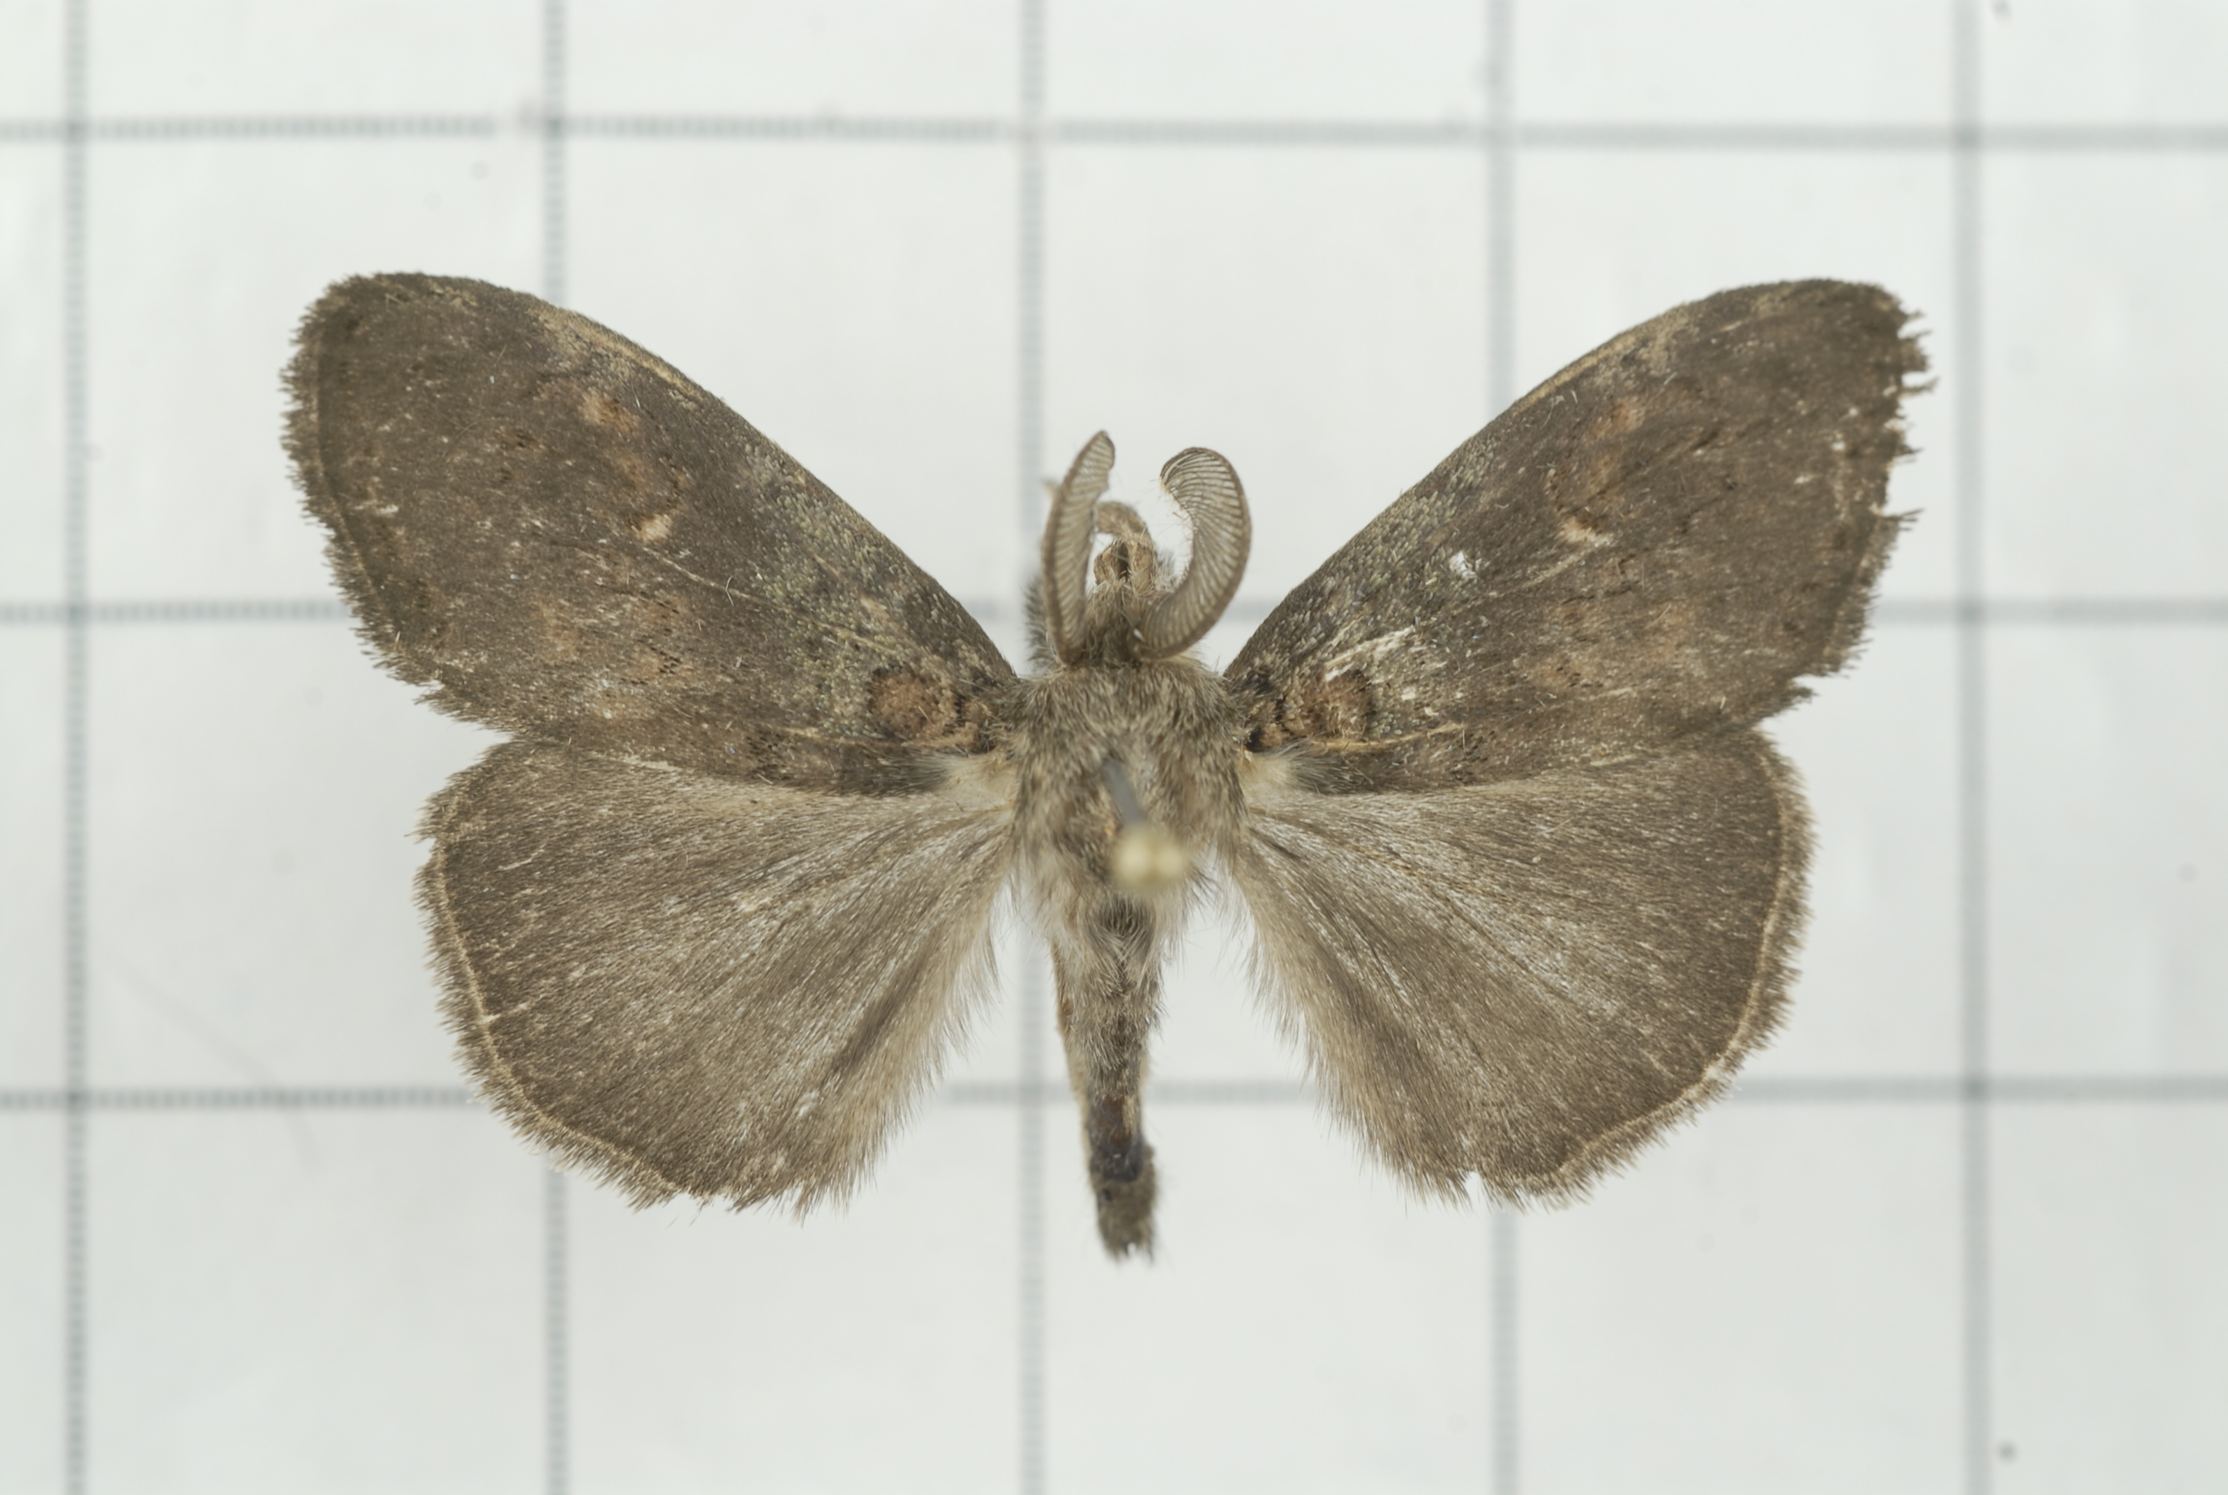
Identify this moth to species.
Olene dudgeoni
